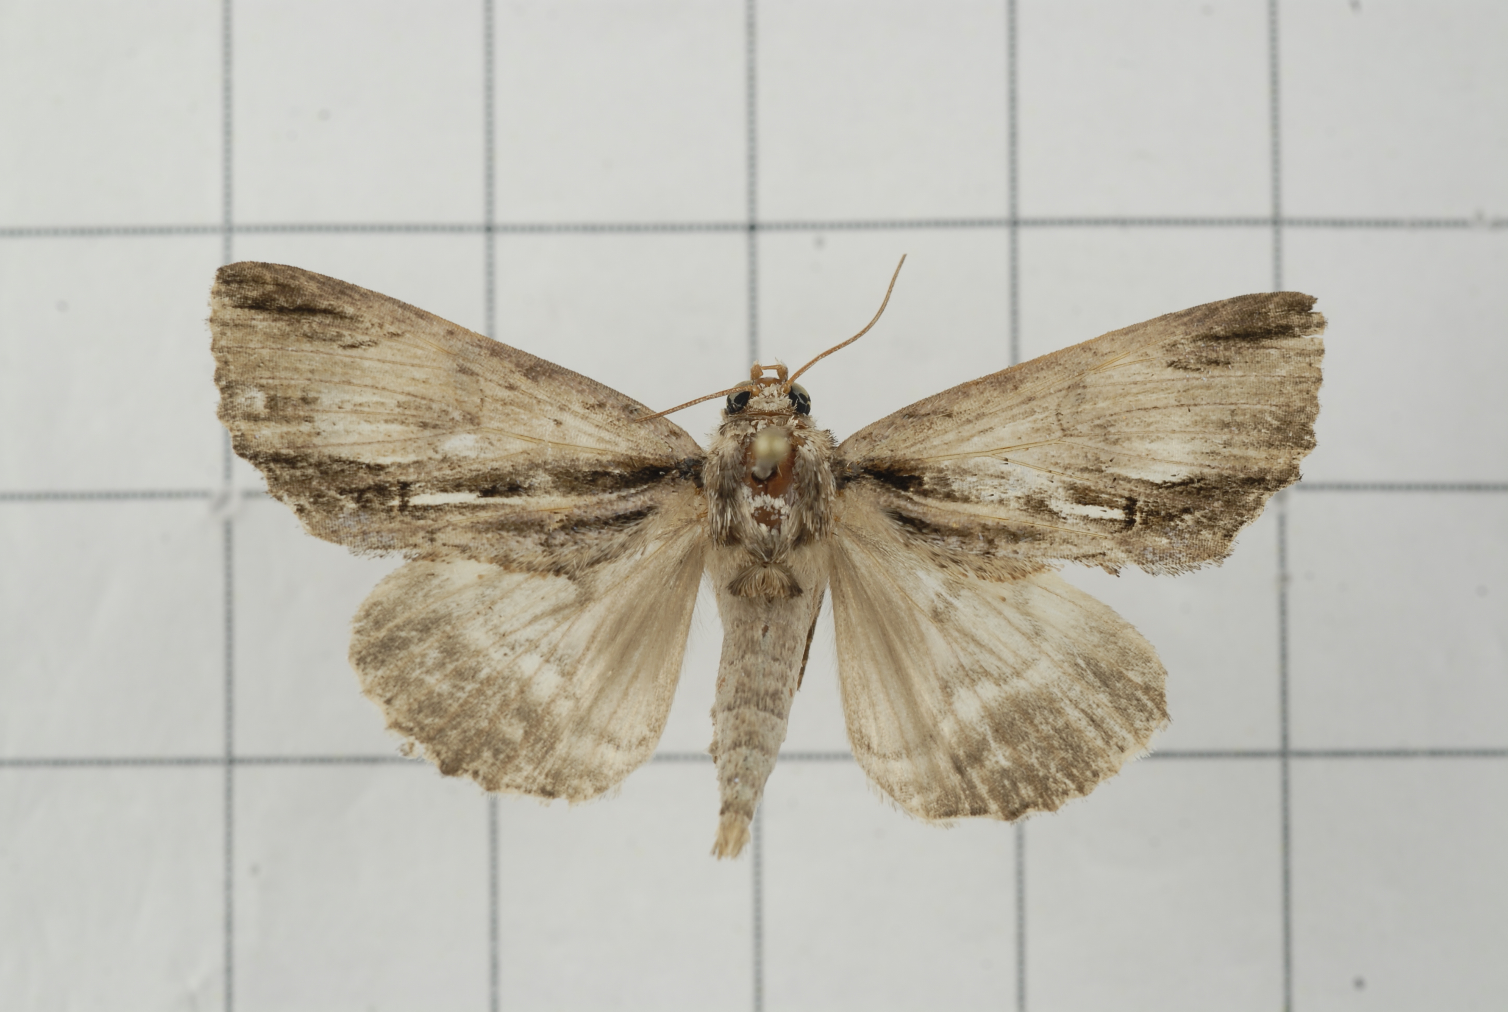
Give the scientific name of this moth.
Ercheia niveostrigata
